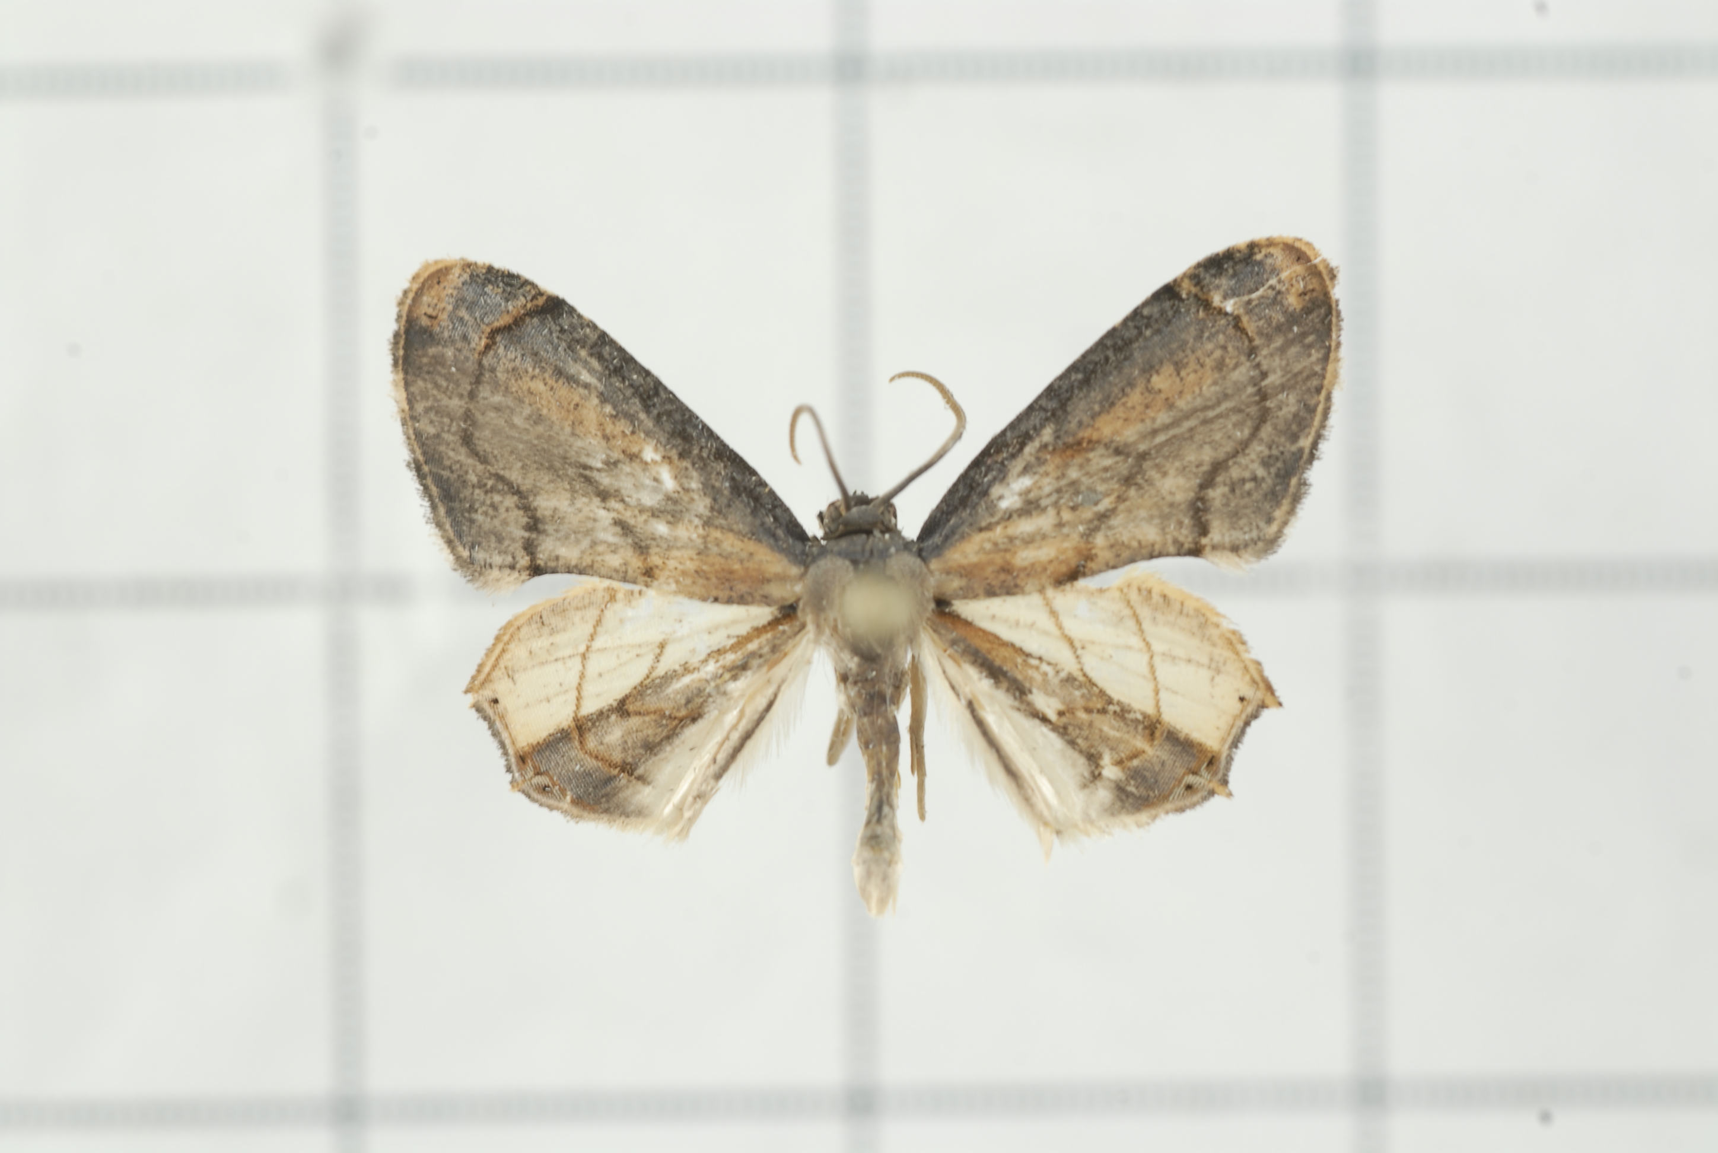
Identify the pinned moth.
Warreniplema fumicosta
